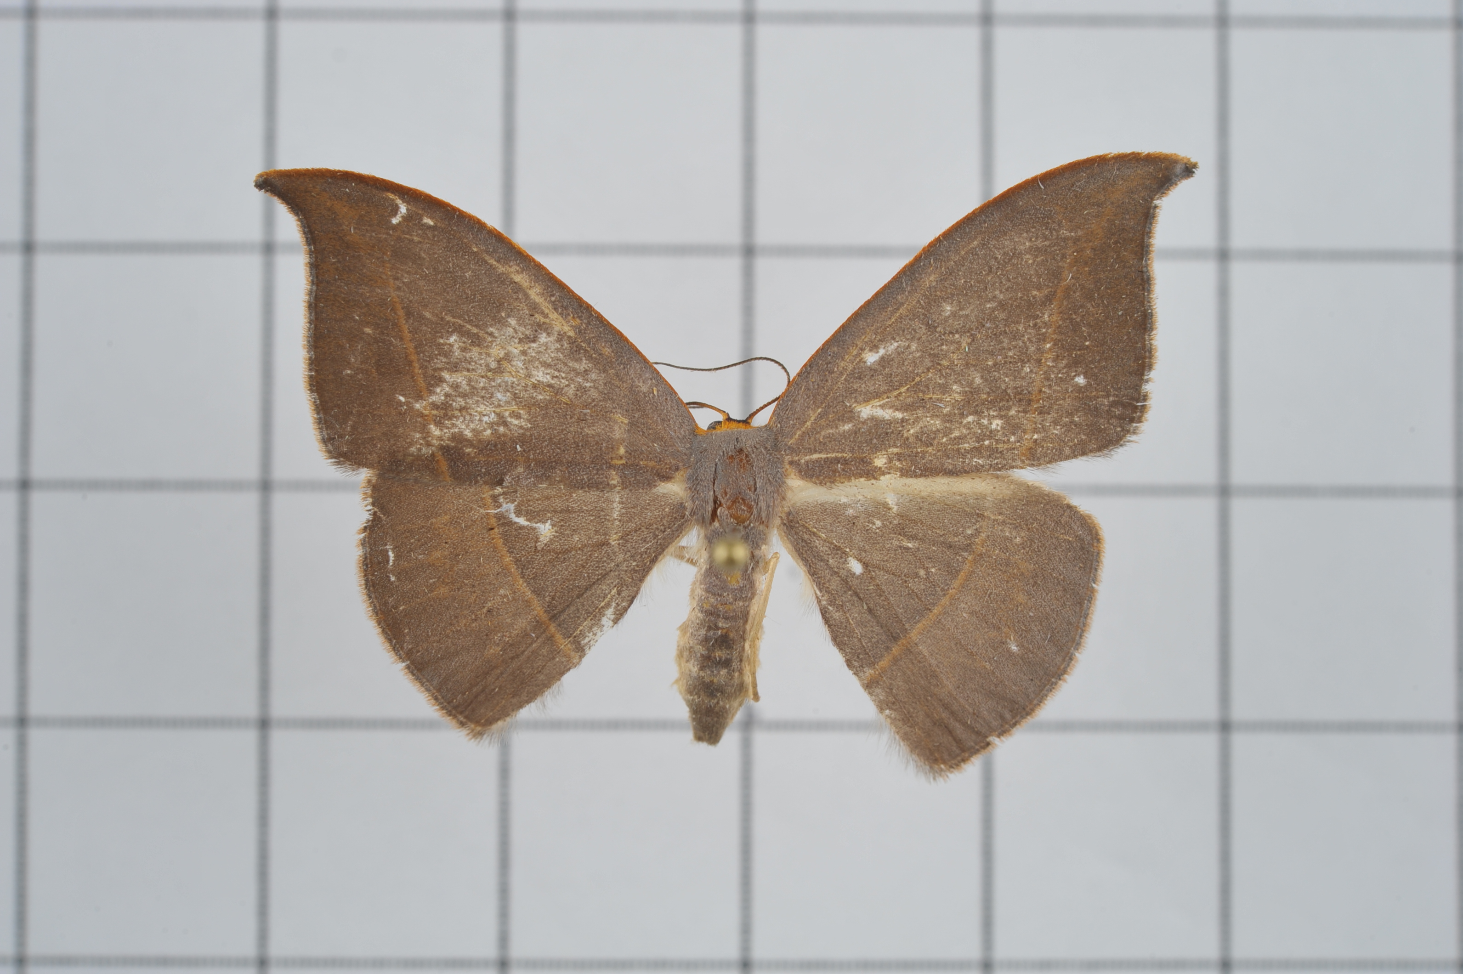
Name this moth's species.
Microblepsis violacea
